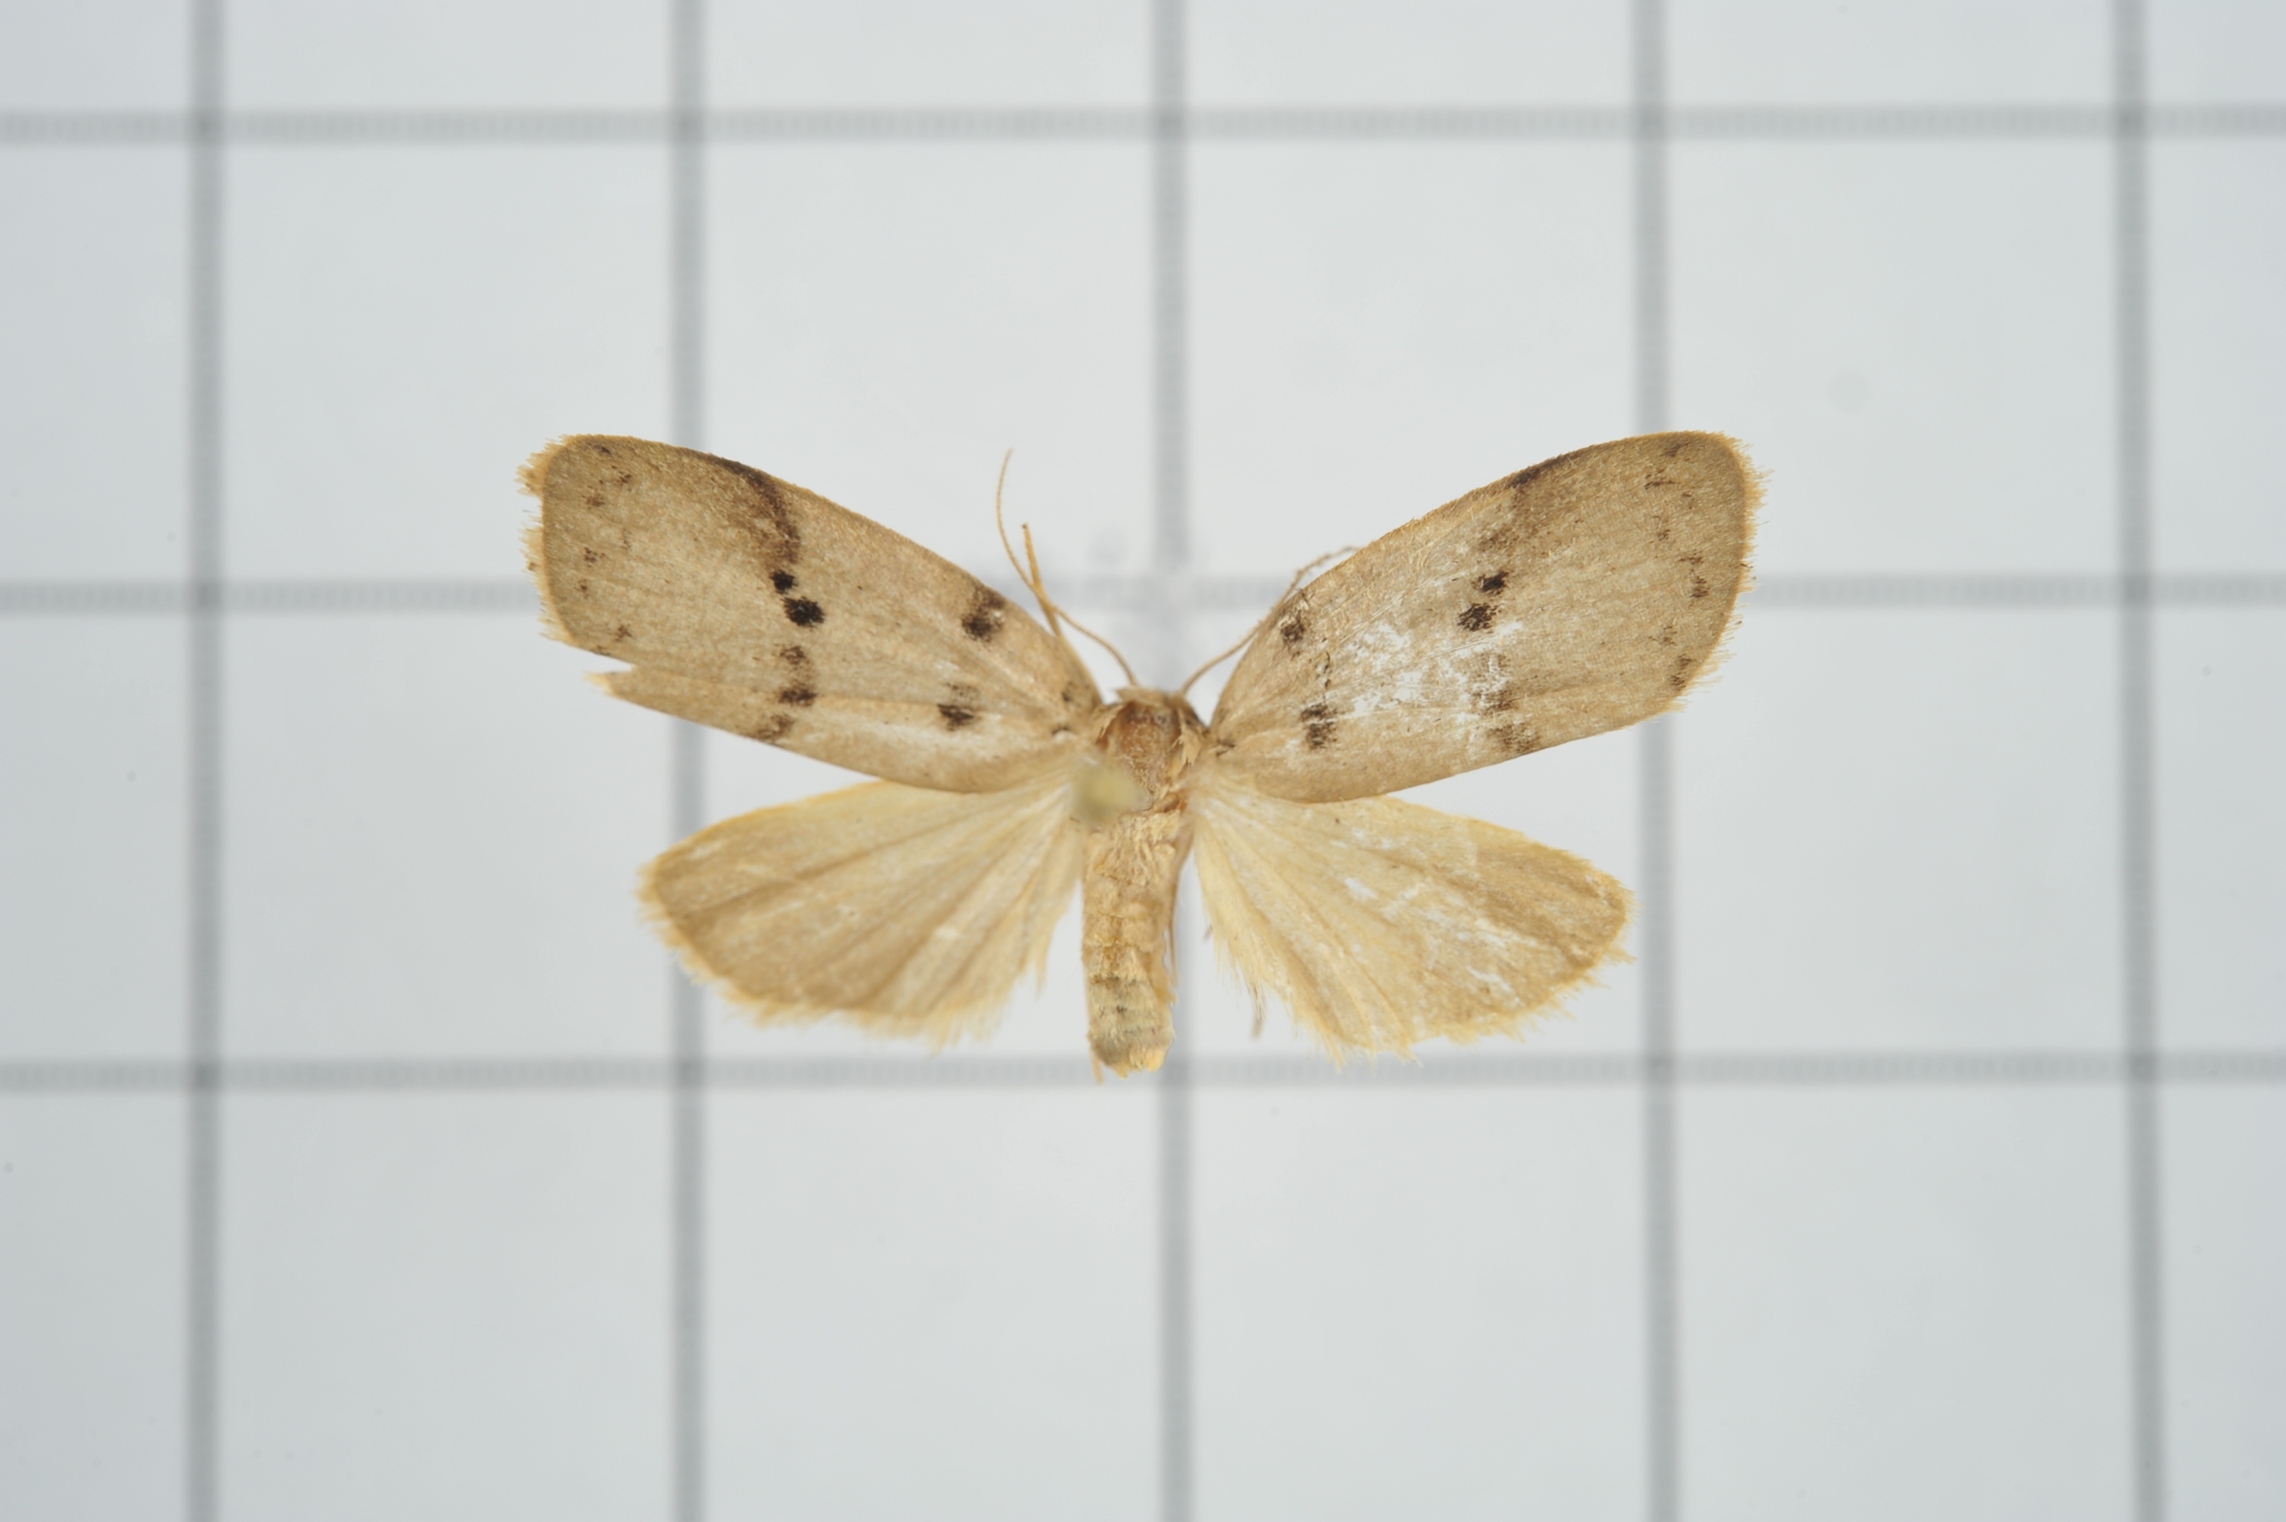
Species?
Eugoa grisea
